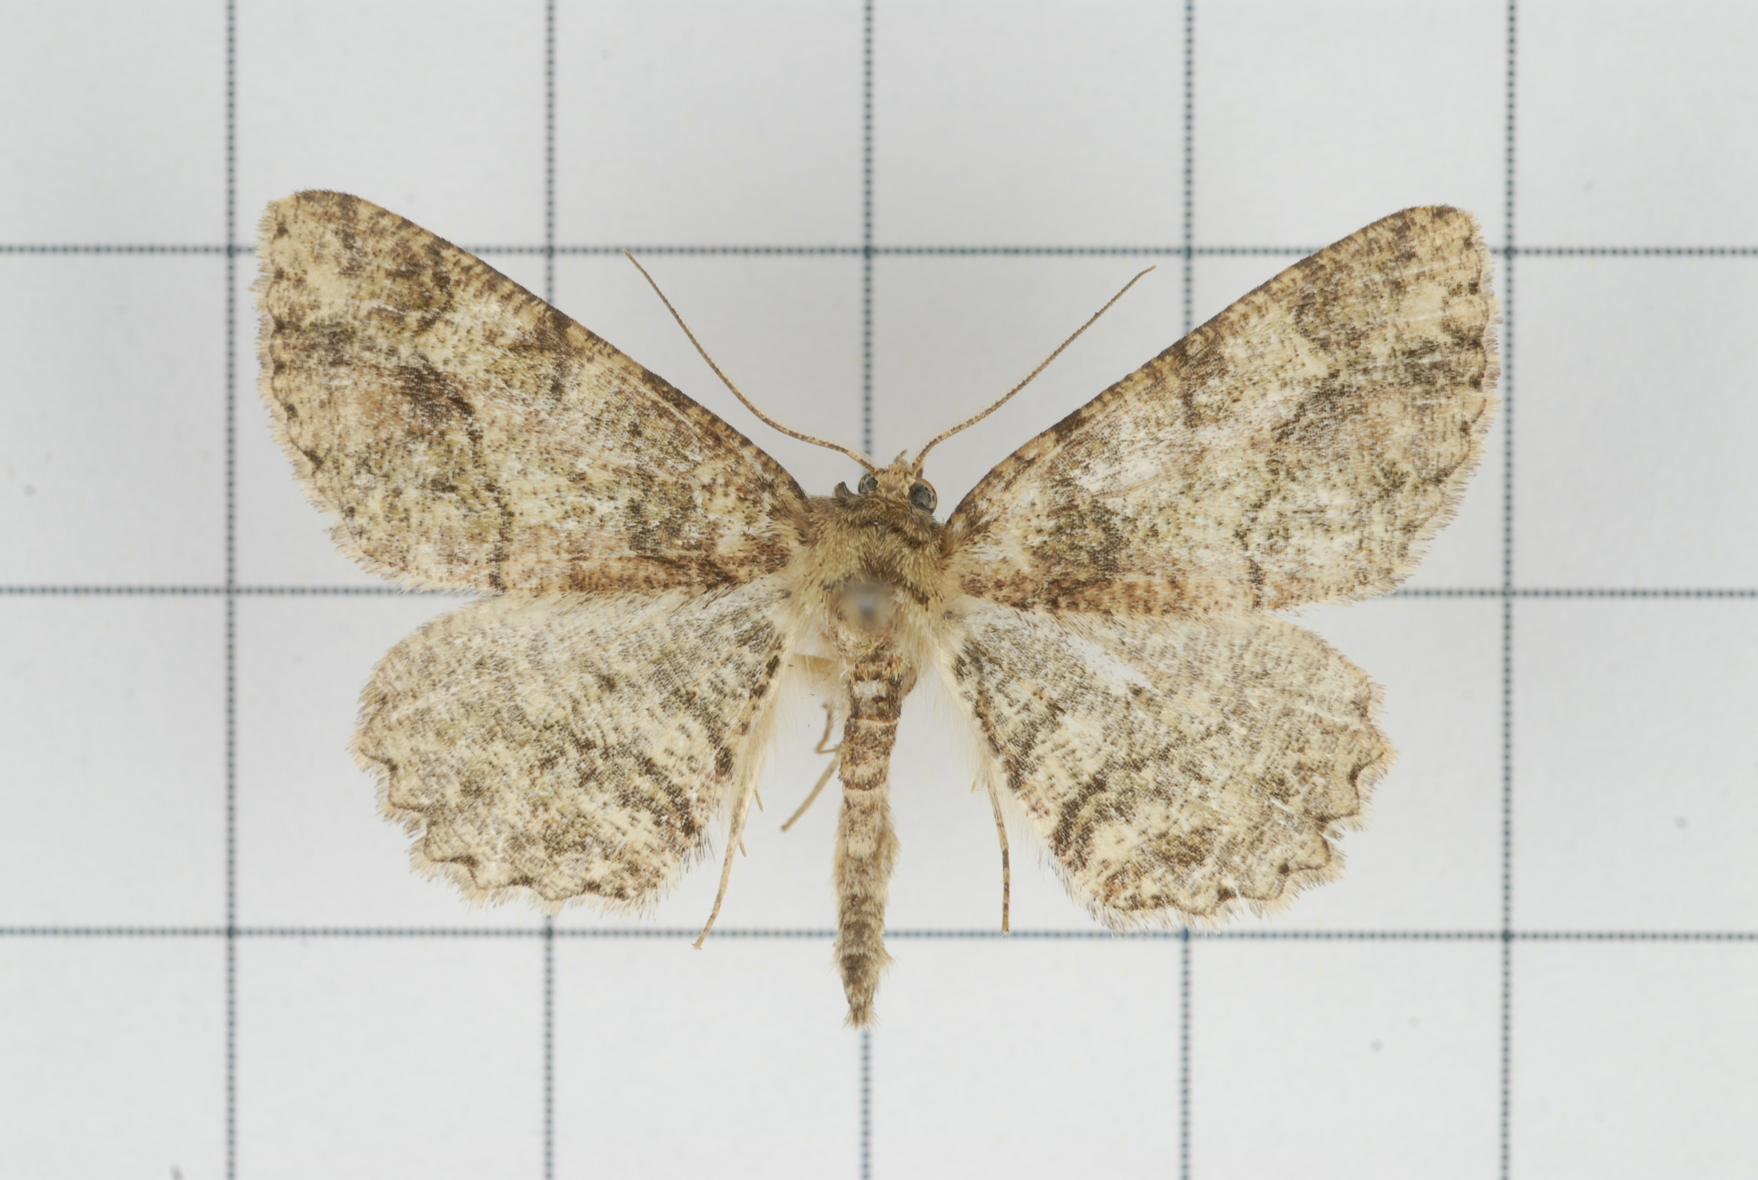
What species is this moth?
Paradarisa comparataria rantaizanensis
